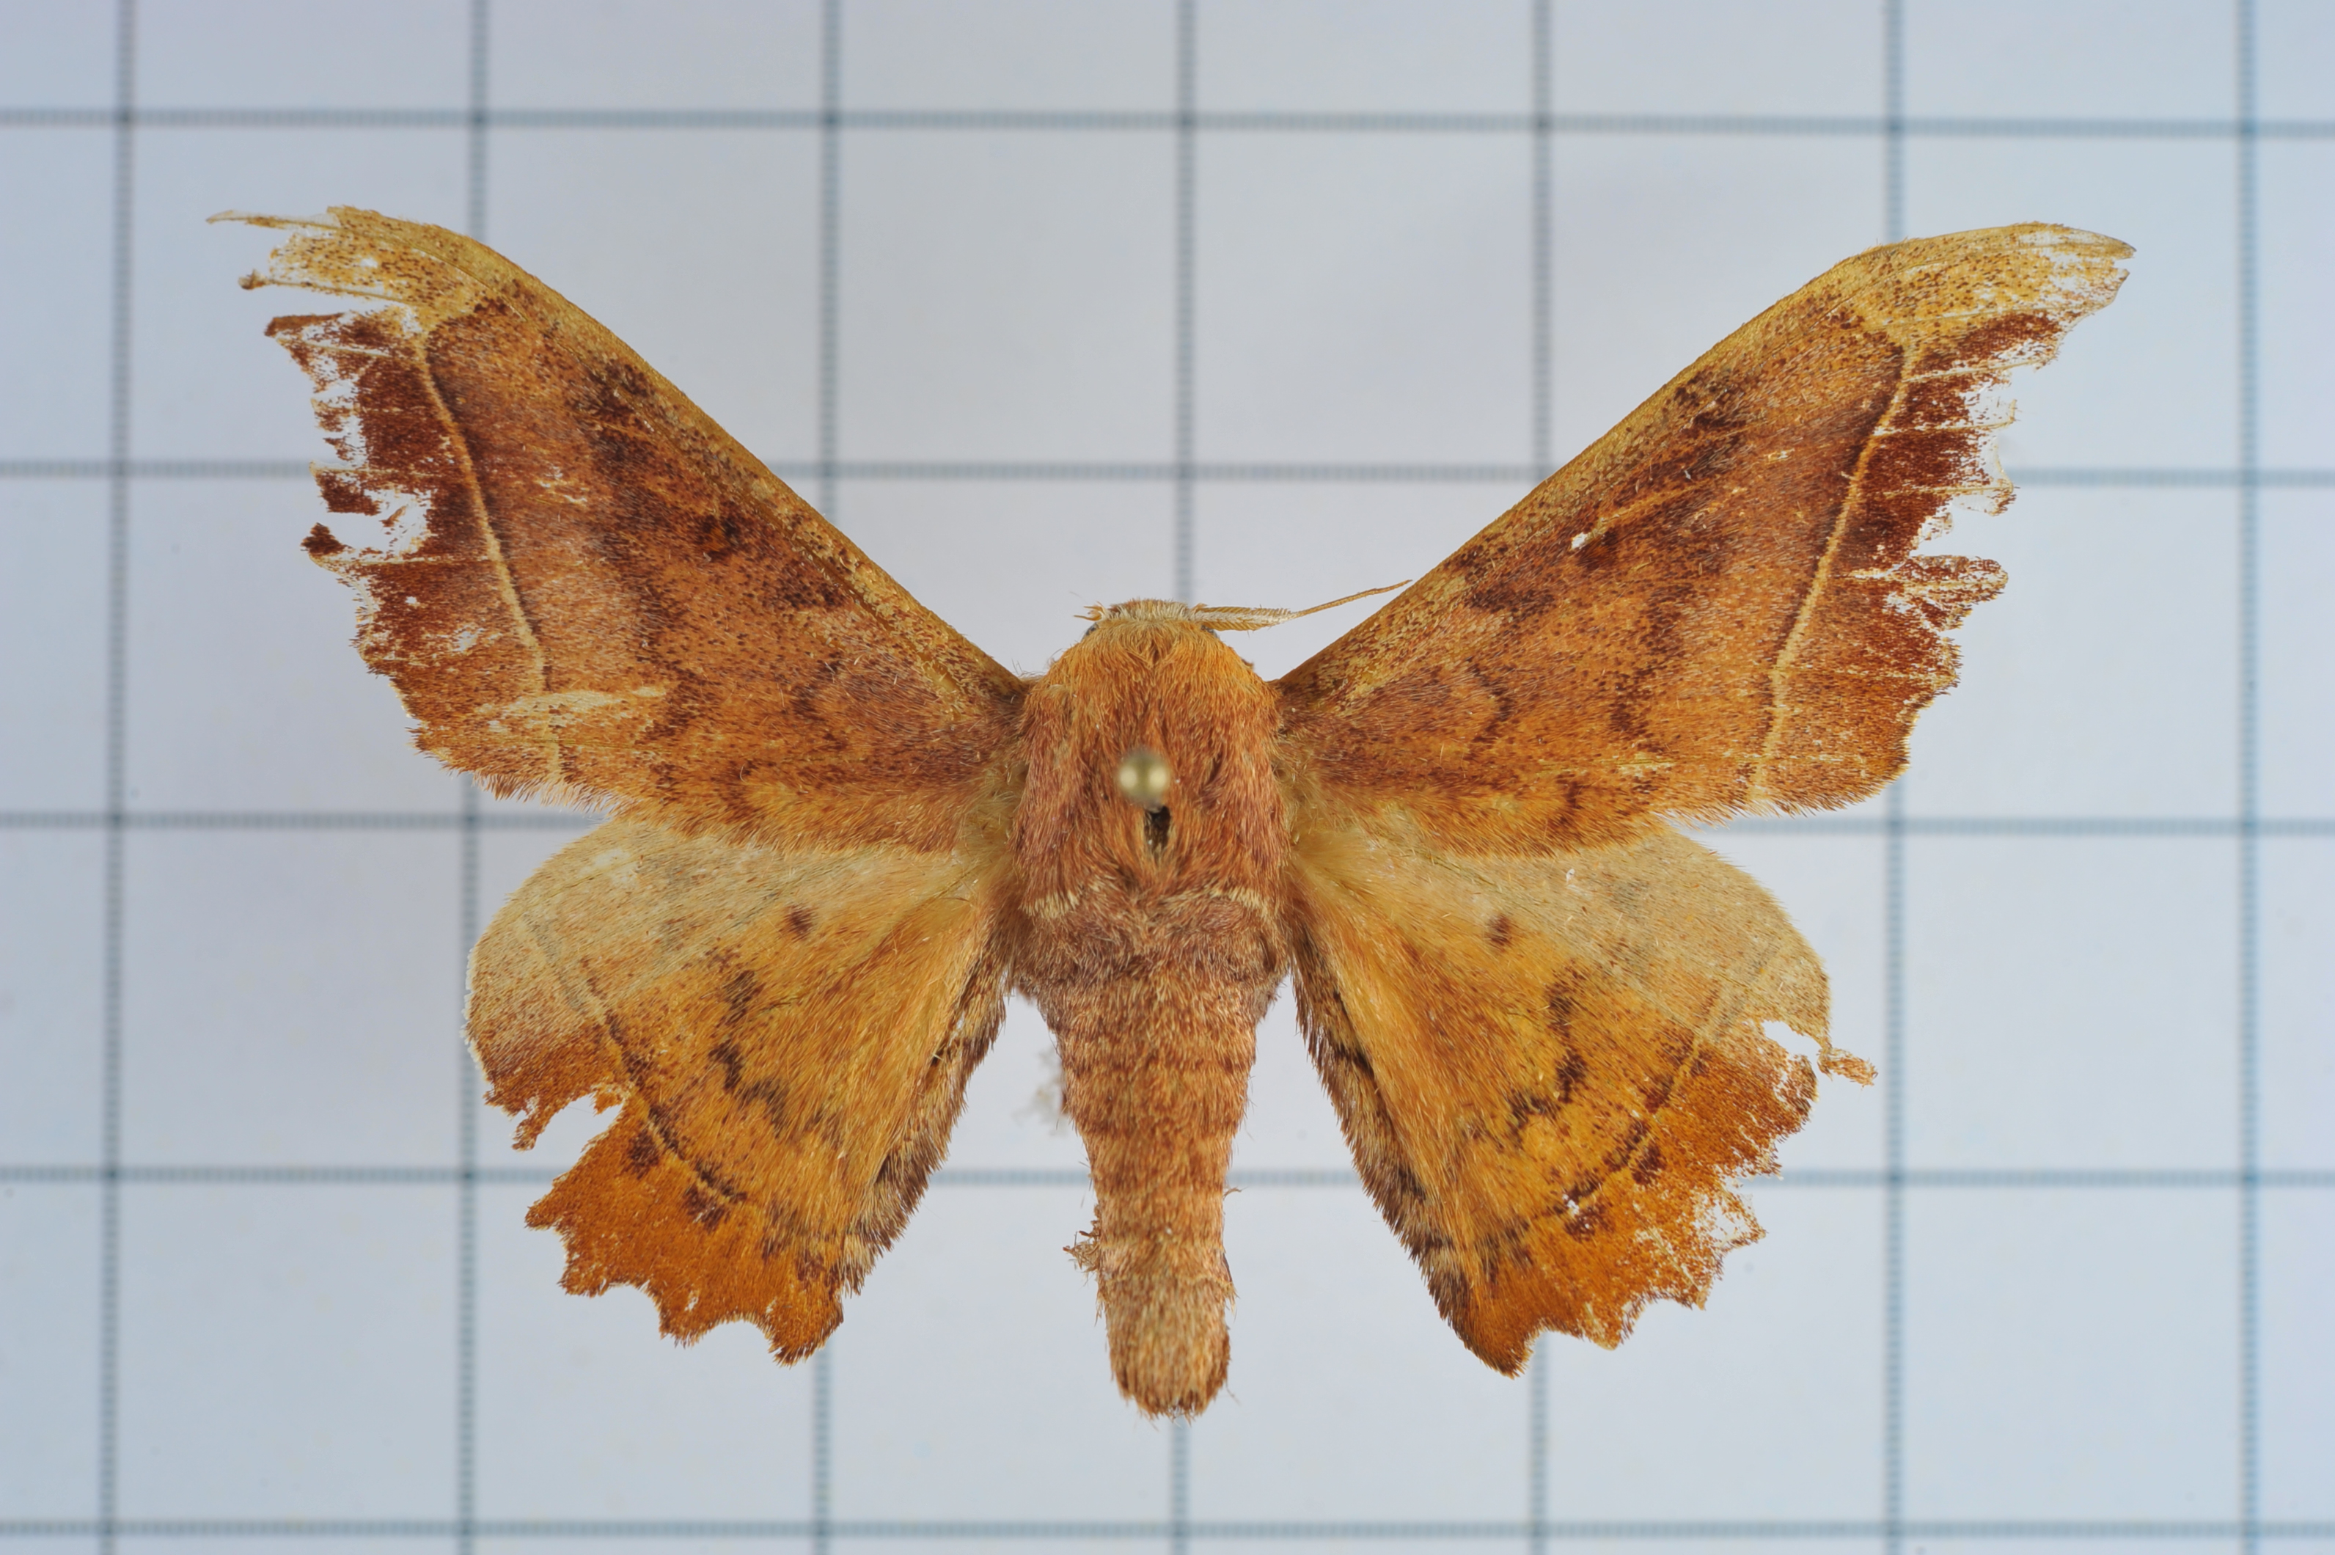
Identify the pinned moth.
Oberthueria formosibia
